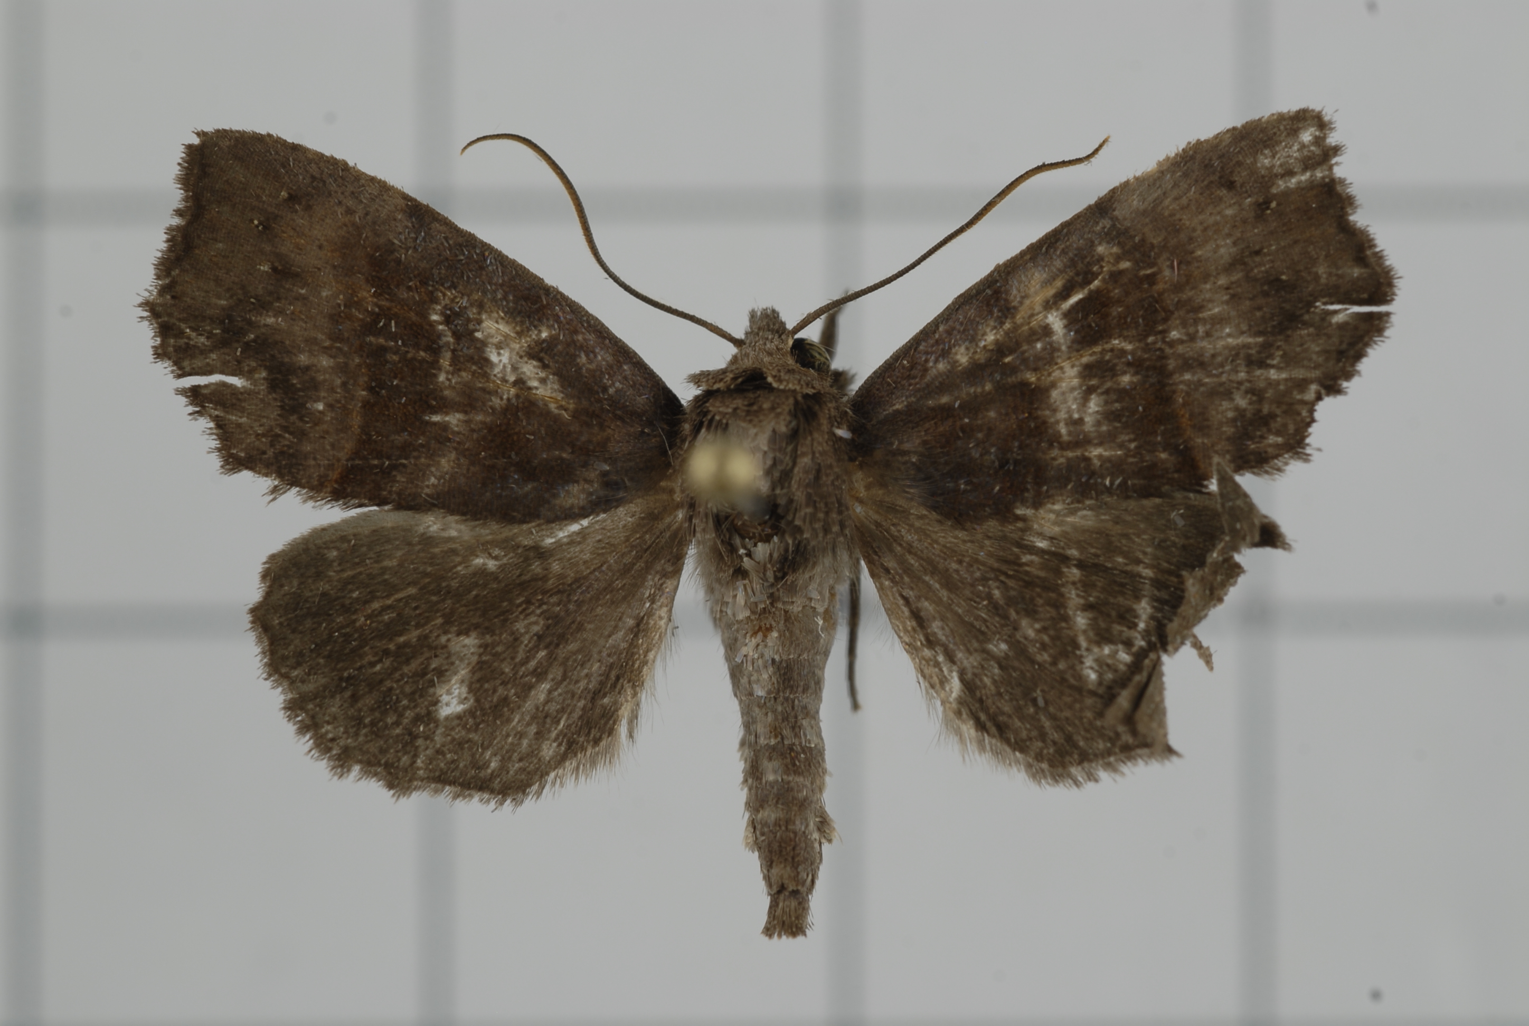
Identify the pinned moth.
Thalatta fasciosa
